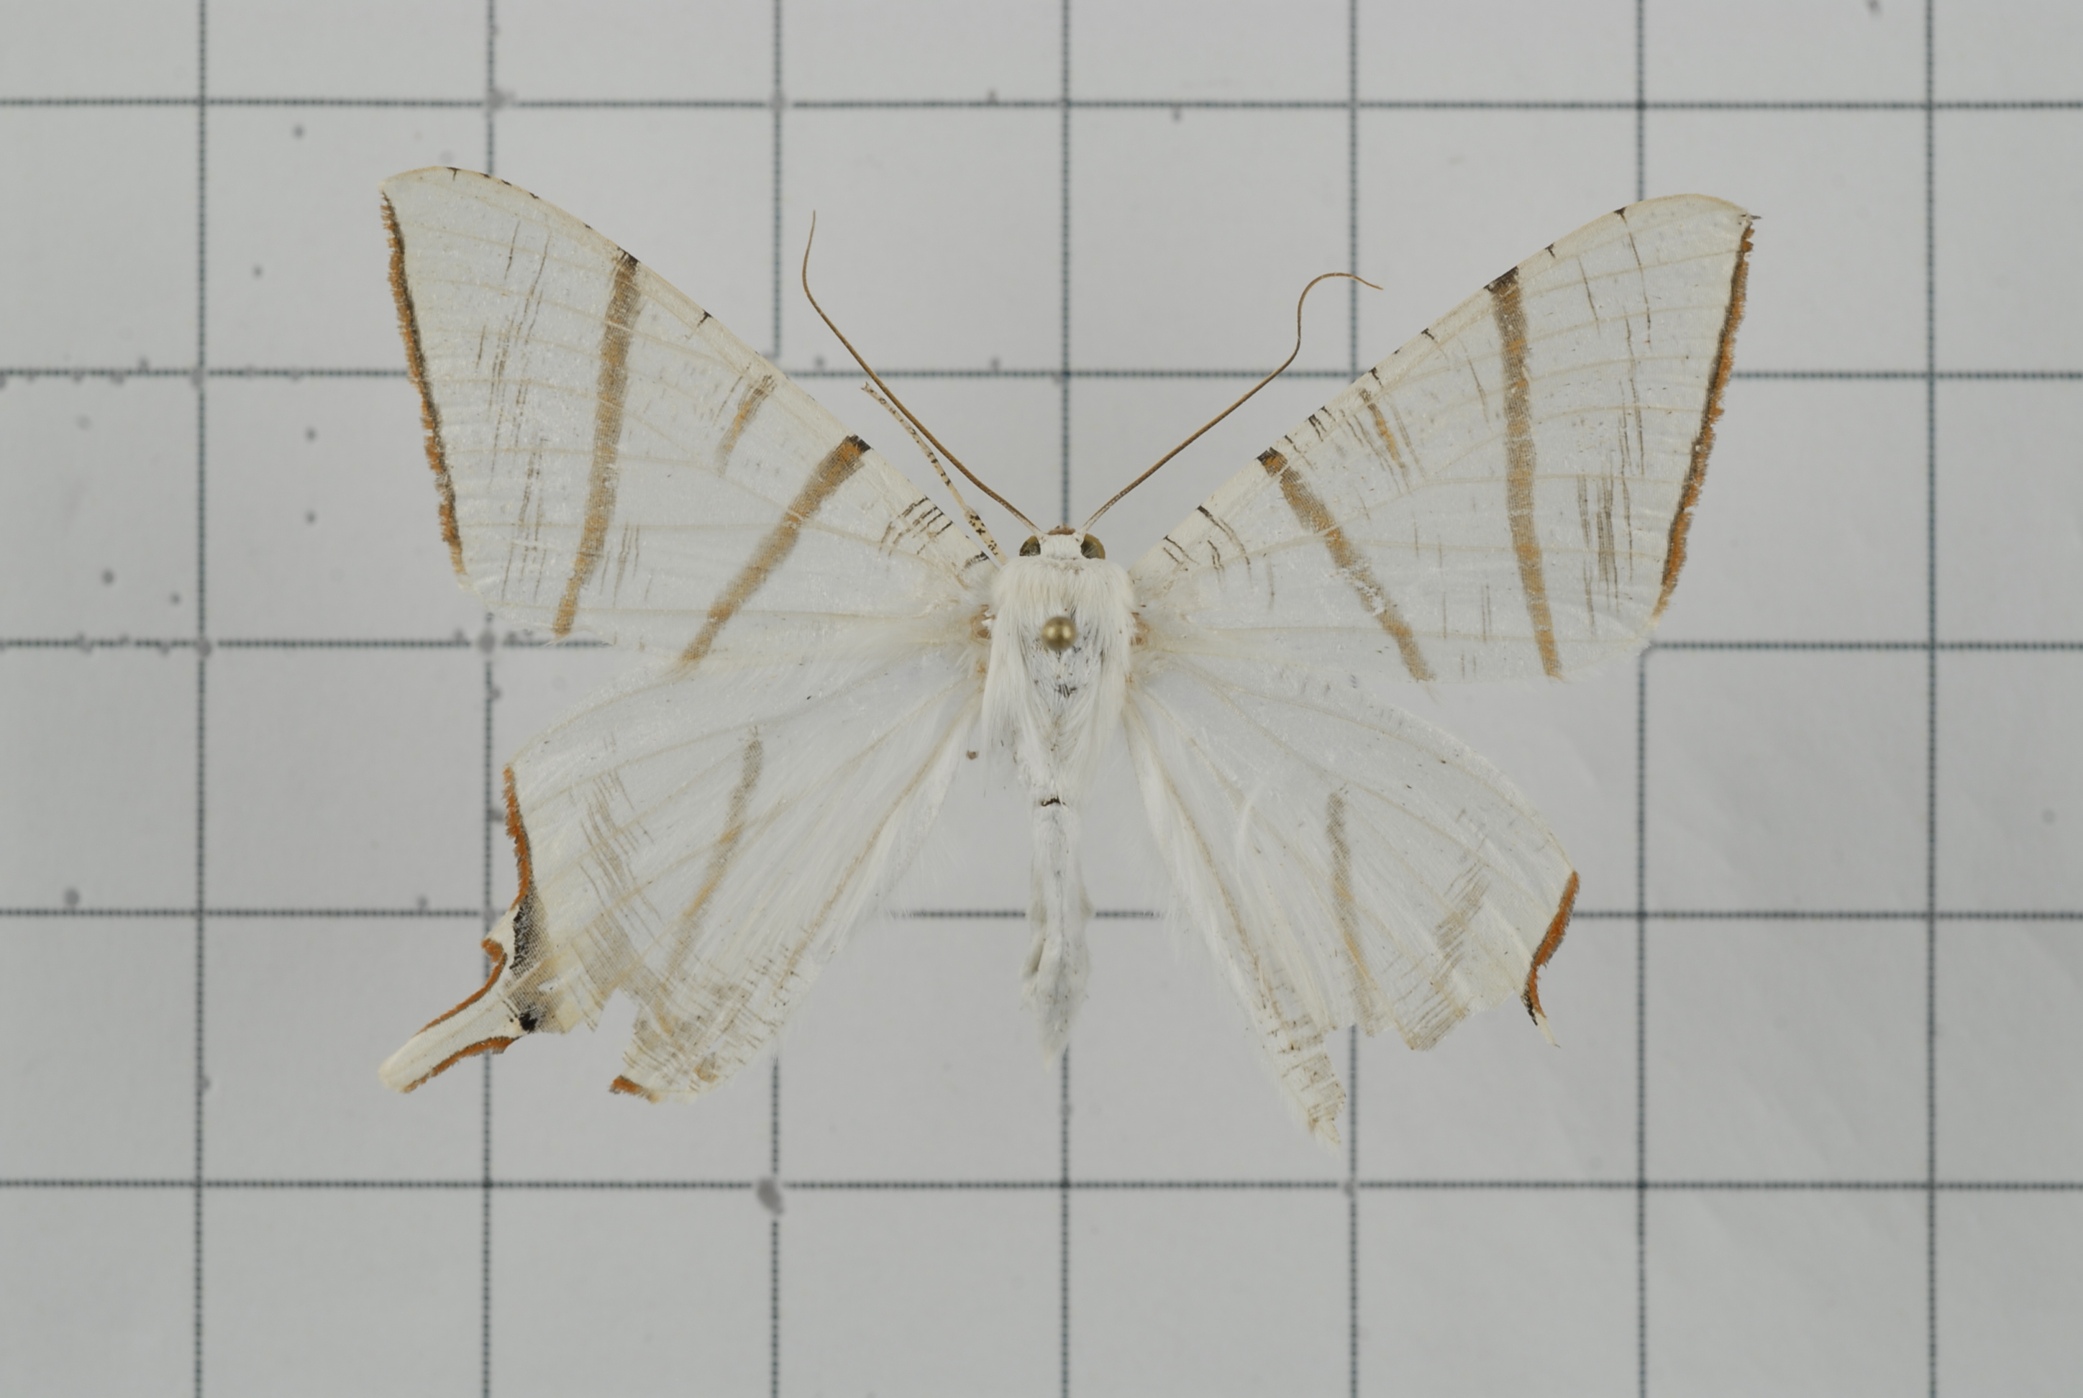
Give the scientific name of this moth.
Ourapteryx clara formosana
